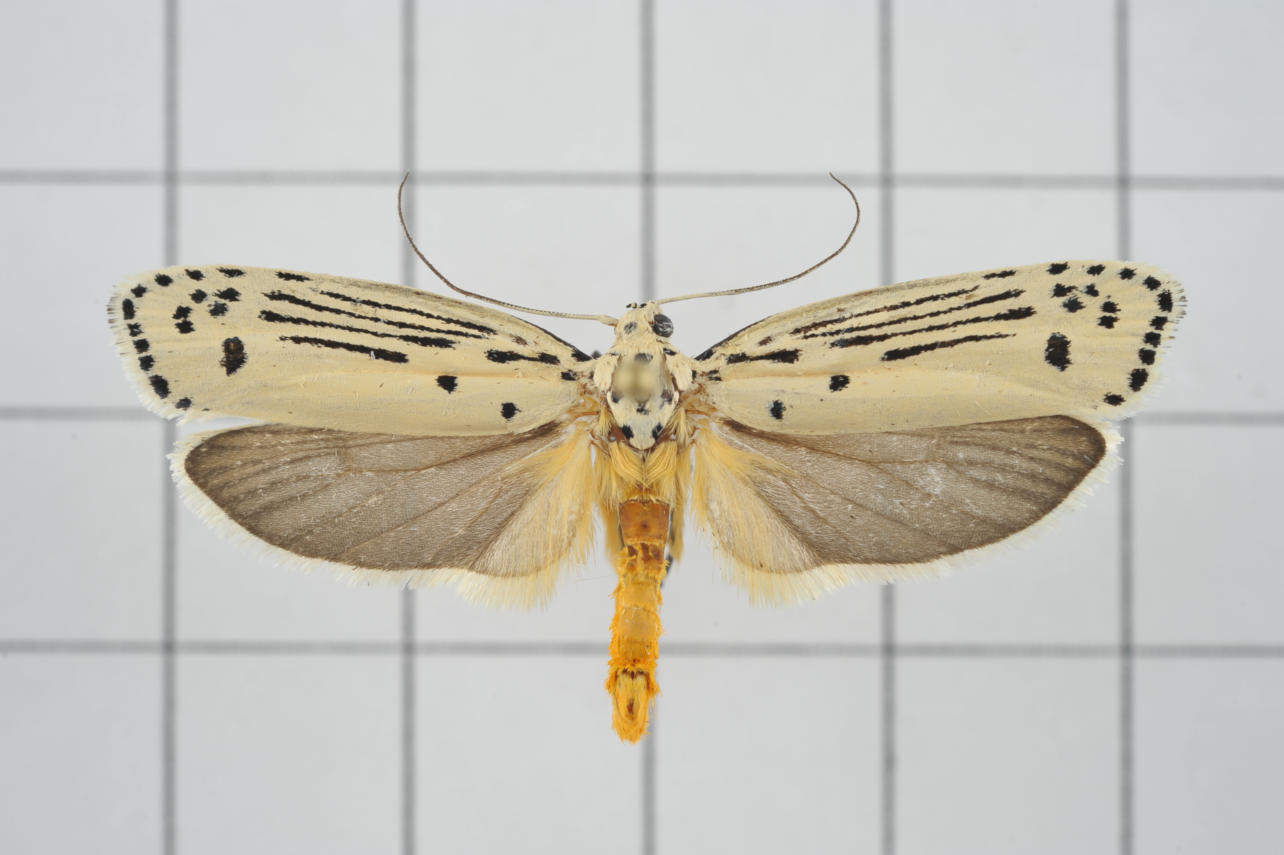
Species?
Ethmia lineatonotella
